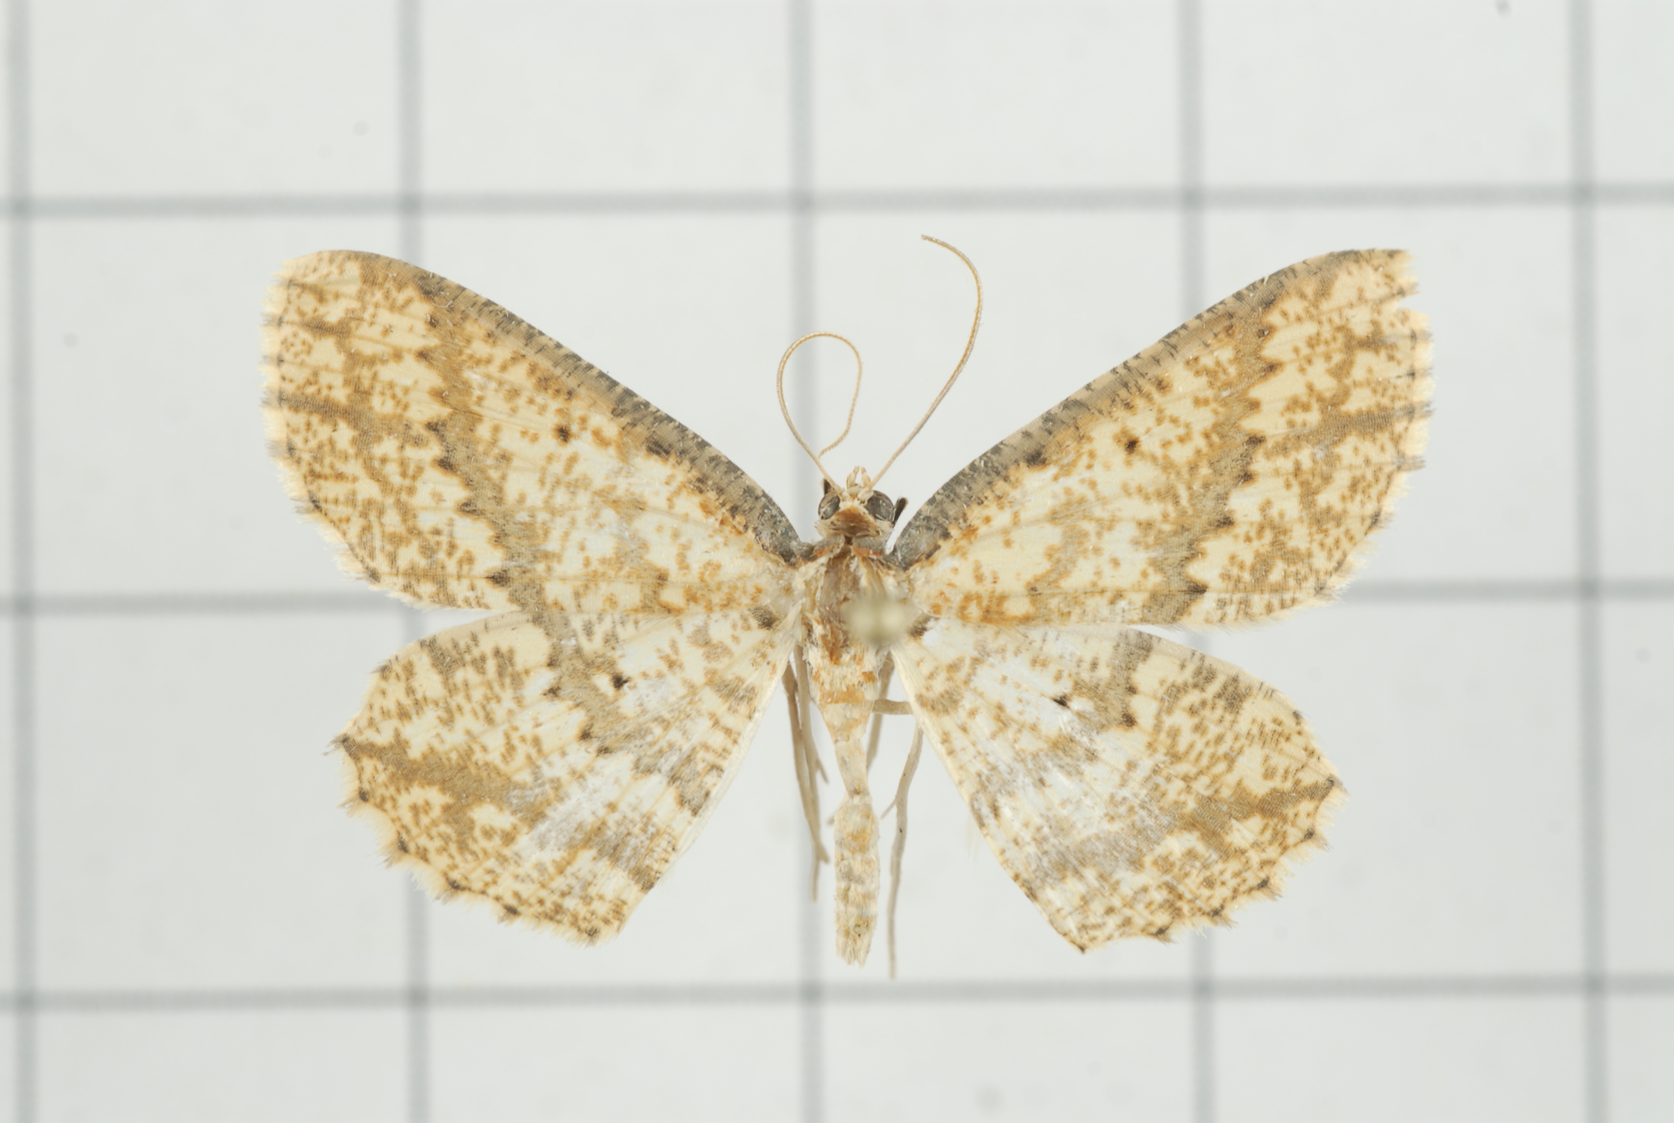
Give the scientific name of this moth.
Synegia eumeleata
